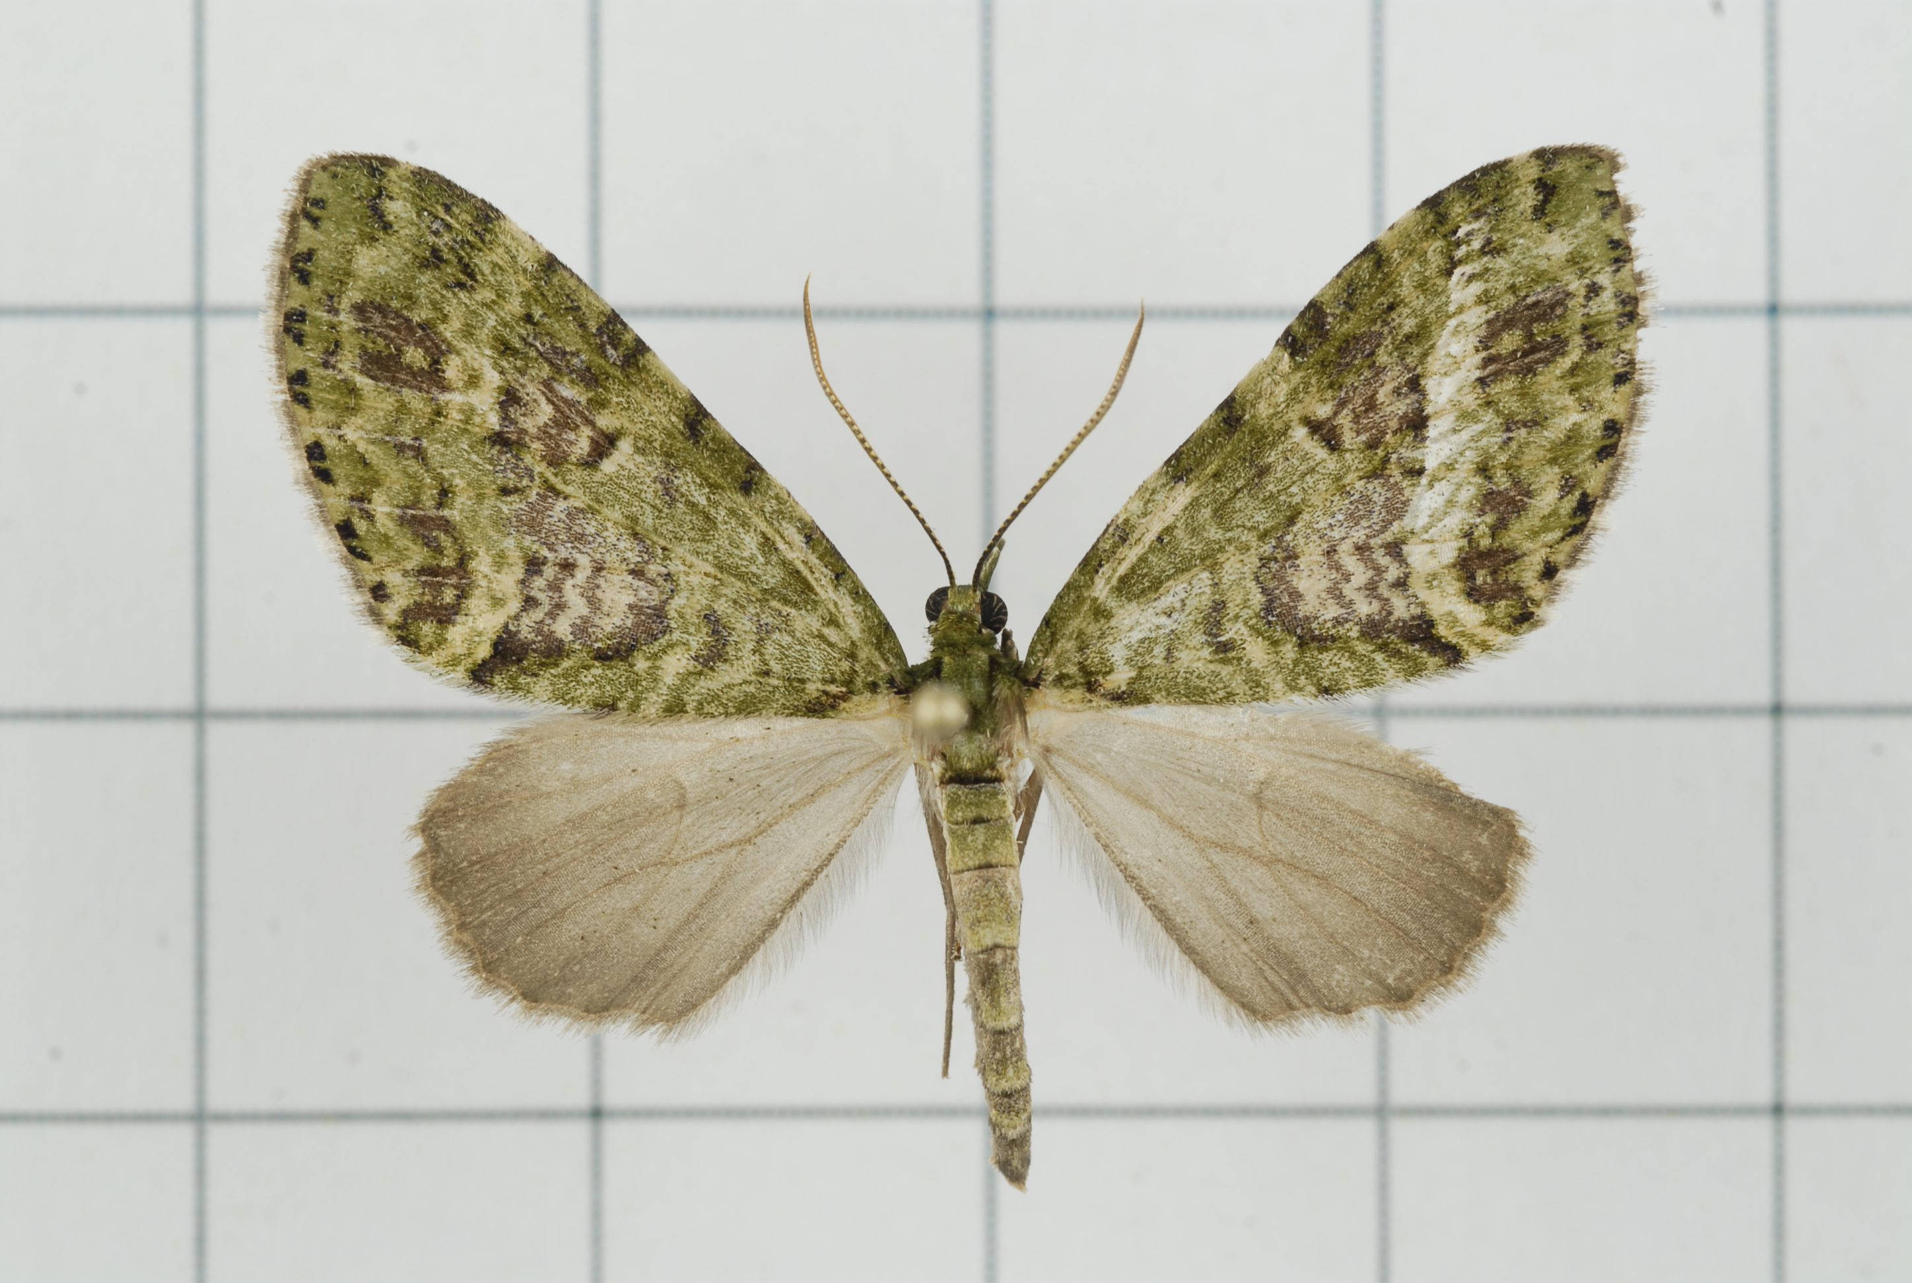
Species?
Hypocometa clauda
